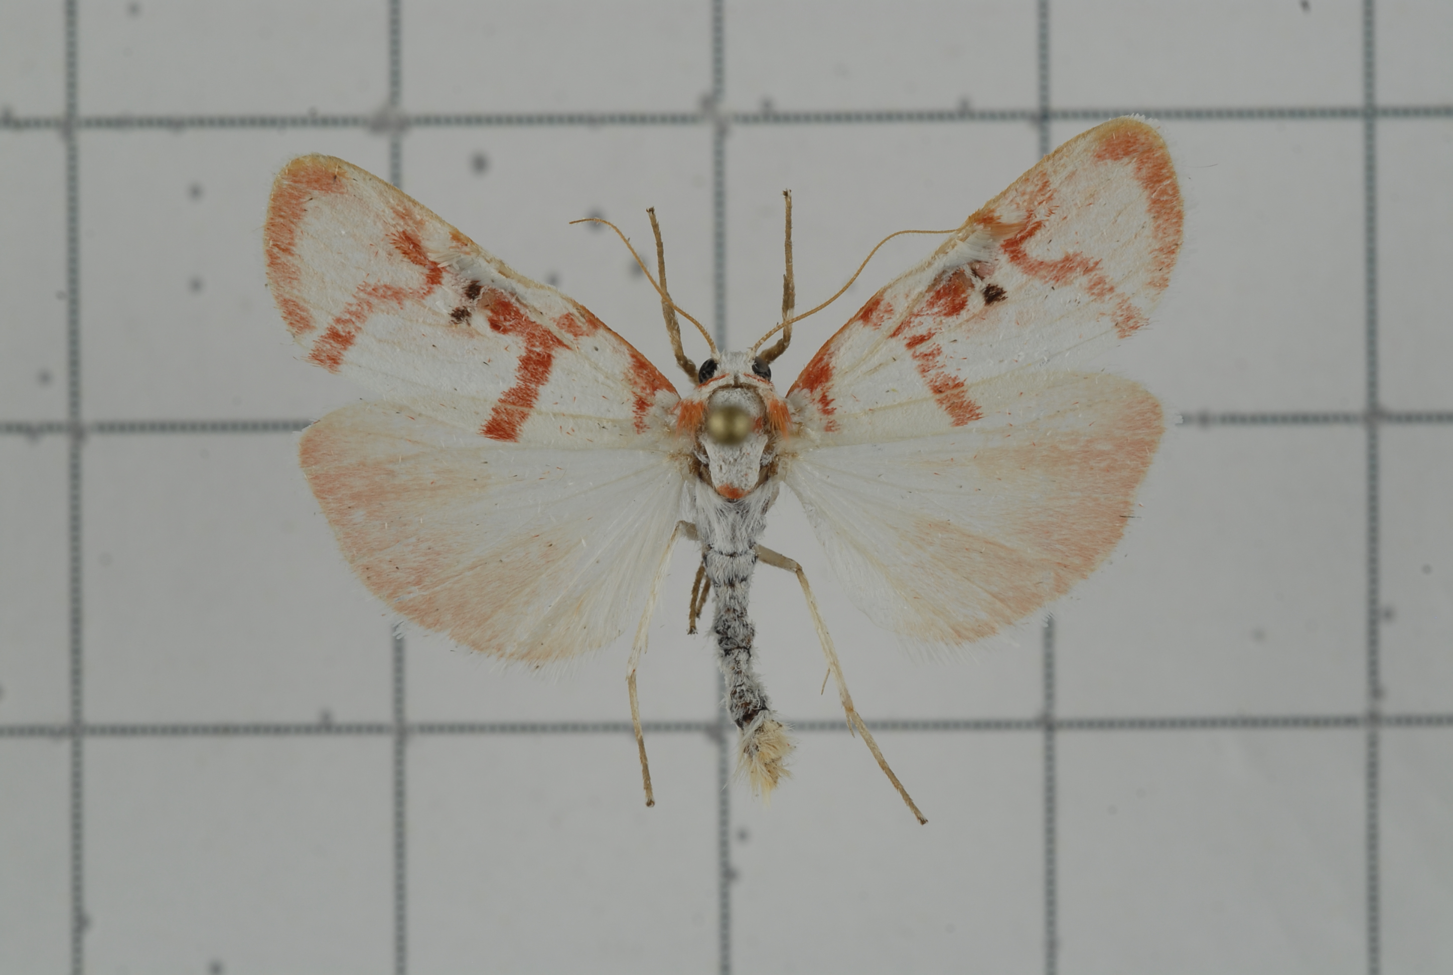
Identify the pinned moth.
Cyana hamata hamata
